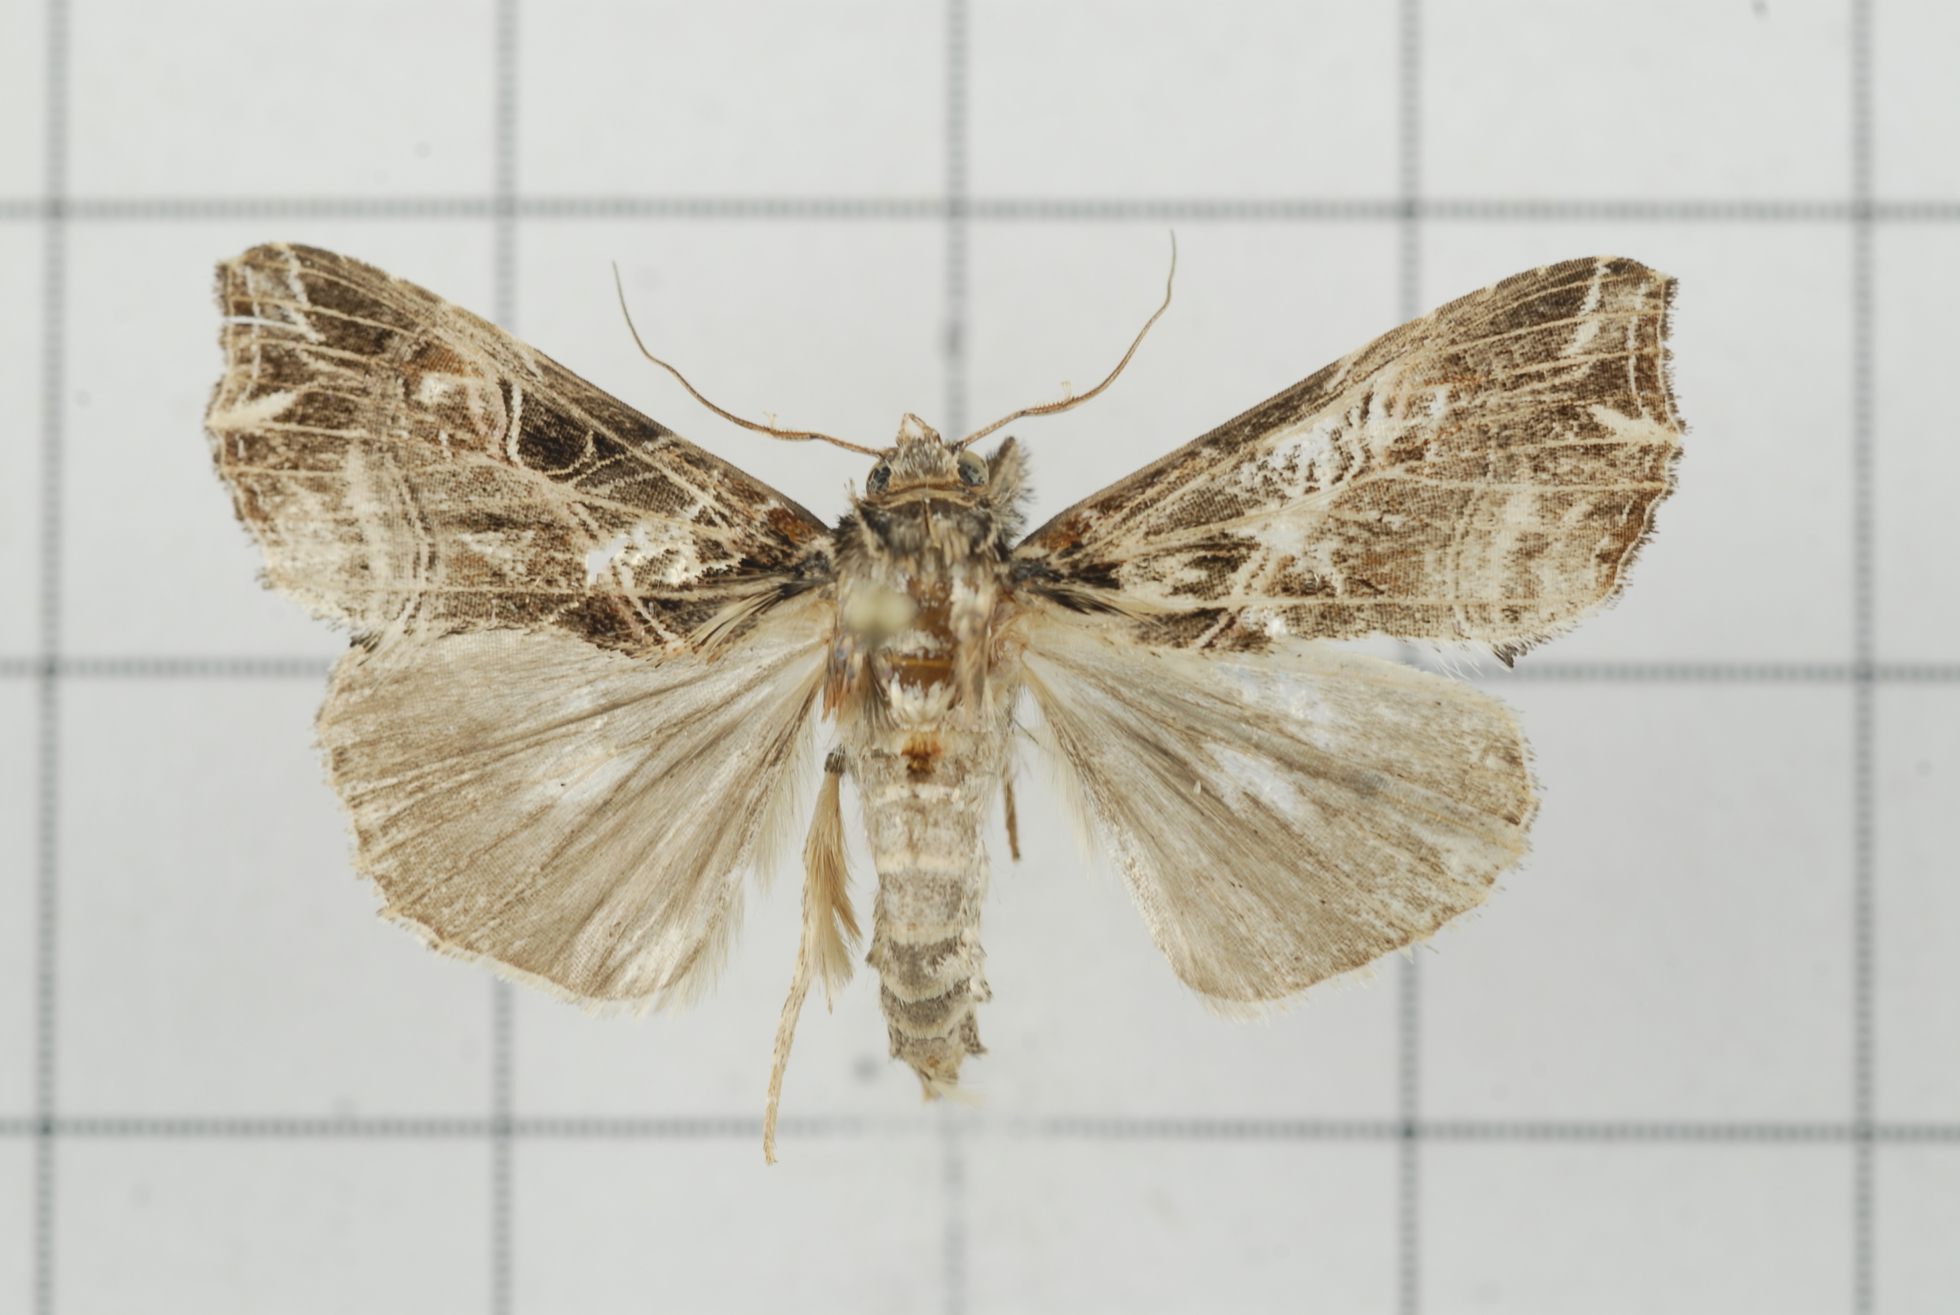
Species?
Callopistria maillardi maillardi
